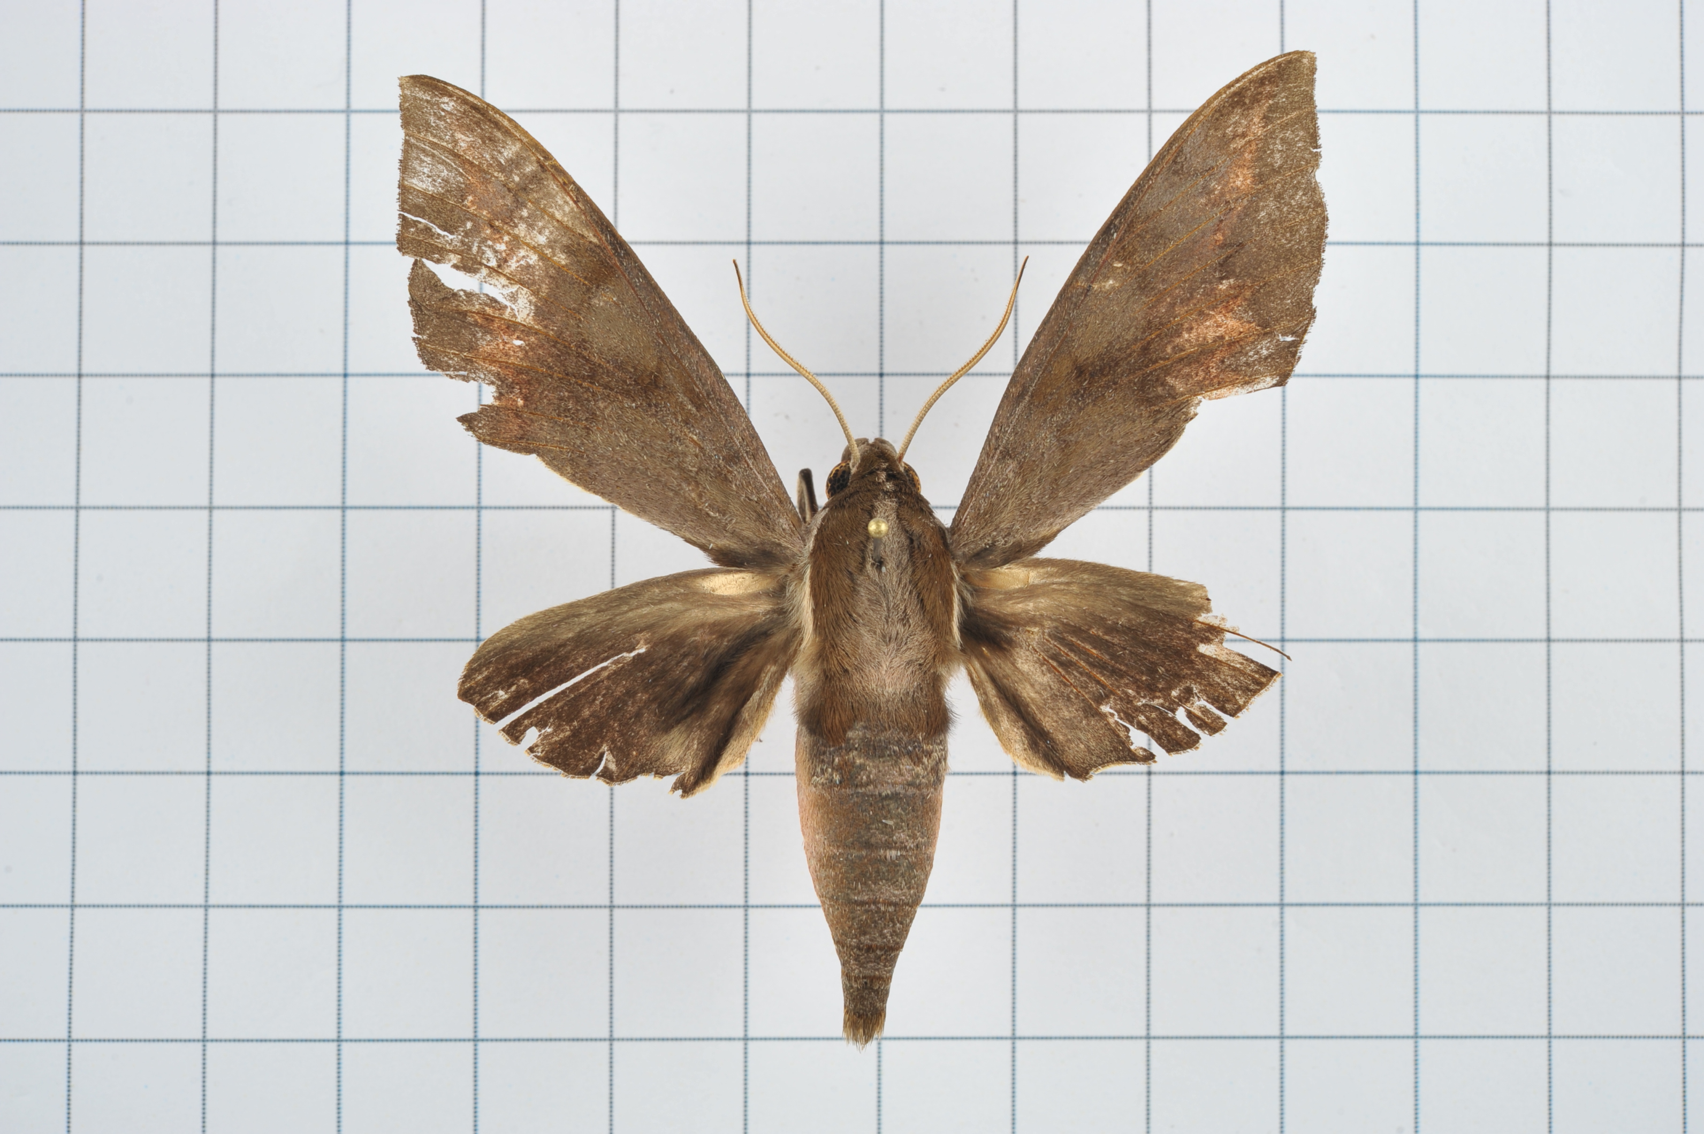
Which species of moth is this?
Ampelophaga rubiginosa myosotis
